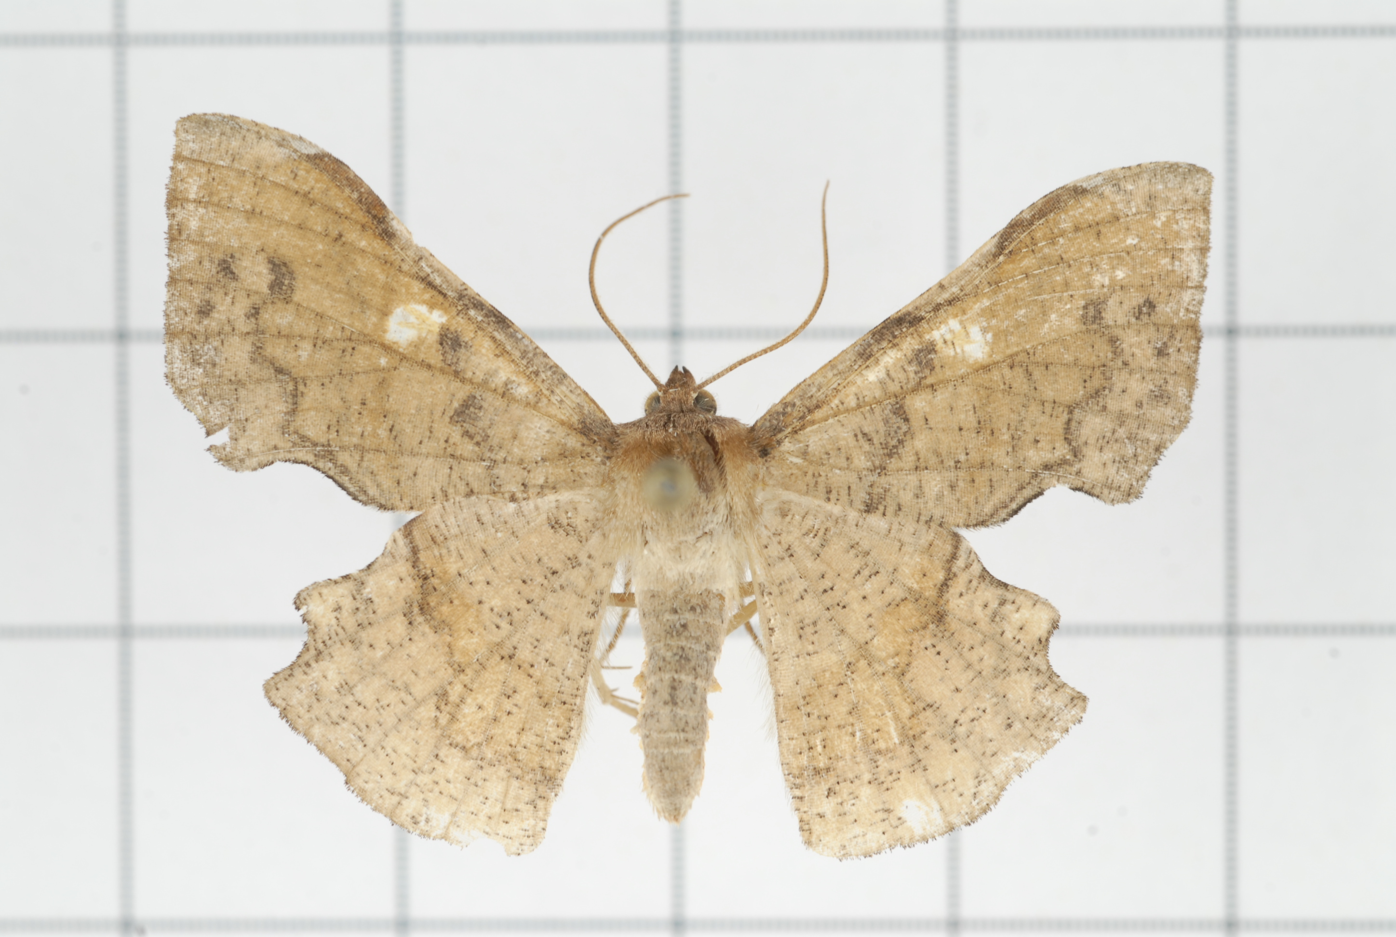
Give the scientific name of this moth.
Fascellina chromataria
